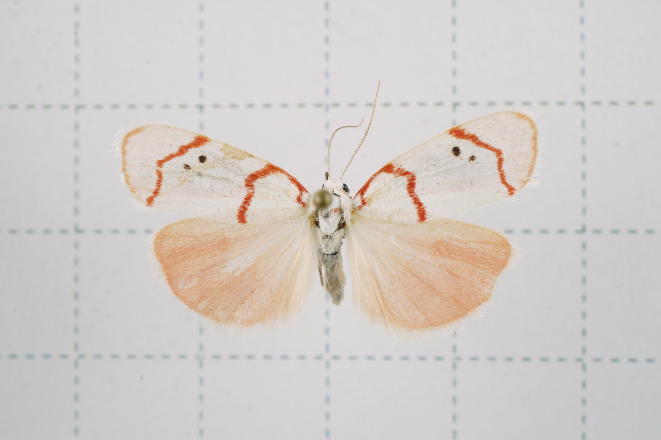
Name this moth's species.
Cyana sanguinea
